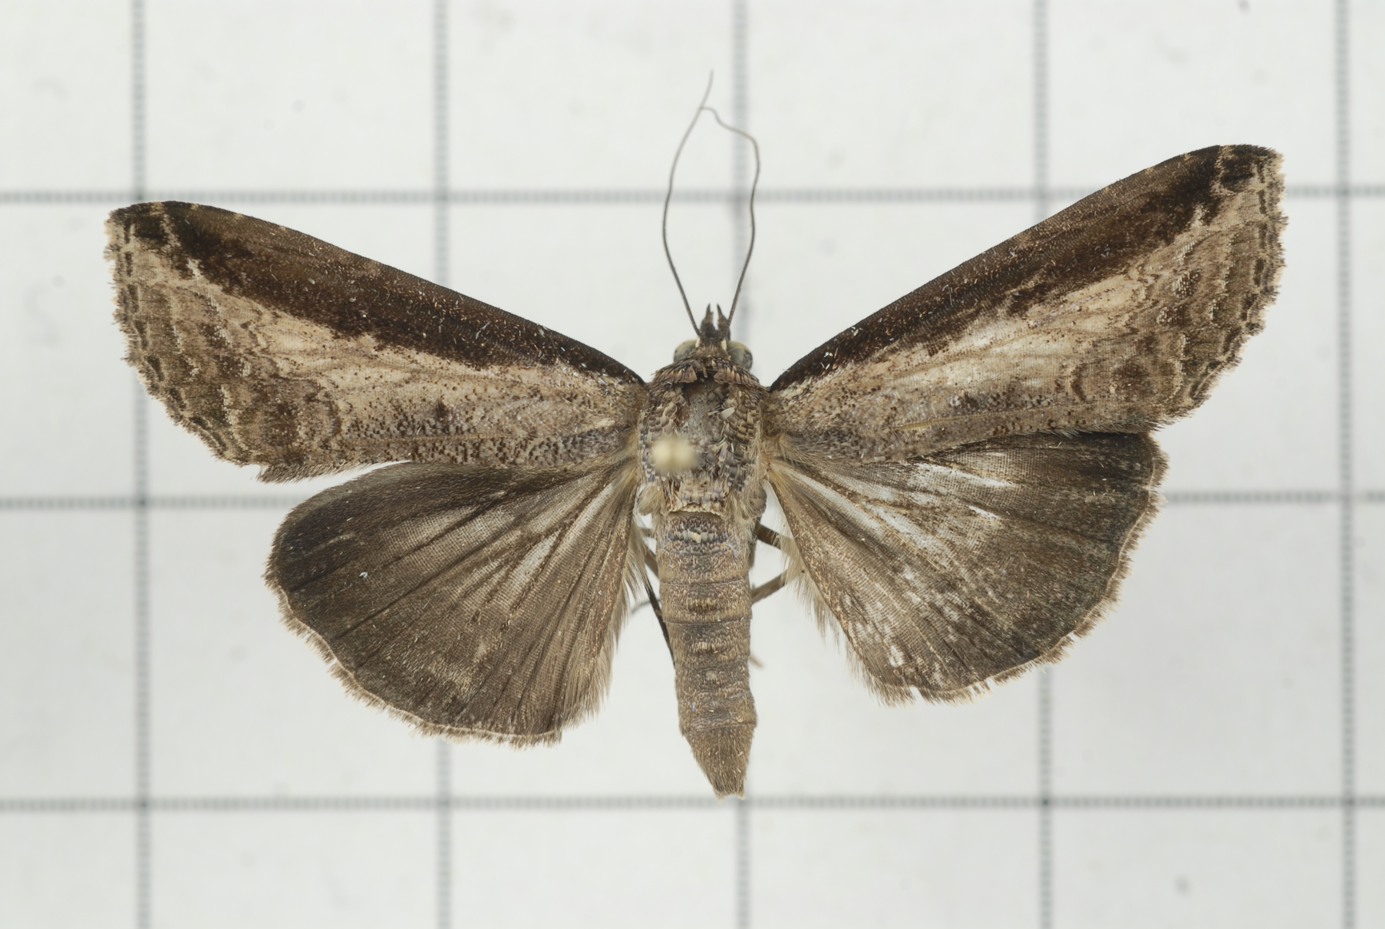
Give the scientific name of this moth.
Lophoptera squammigera
